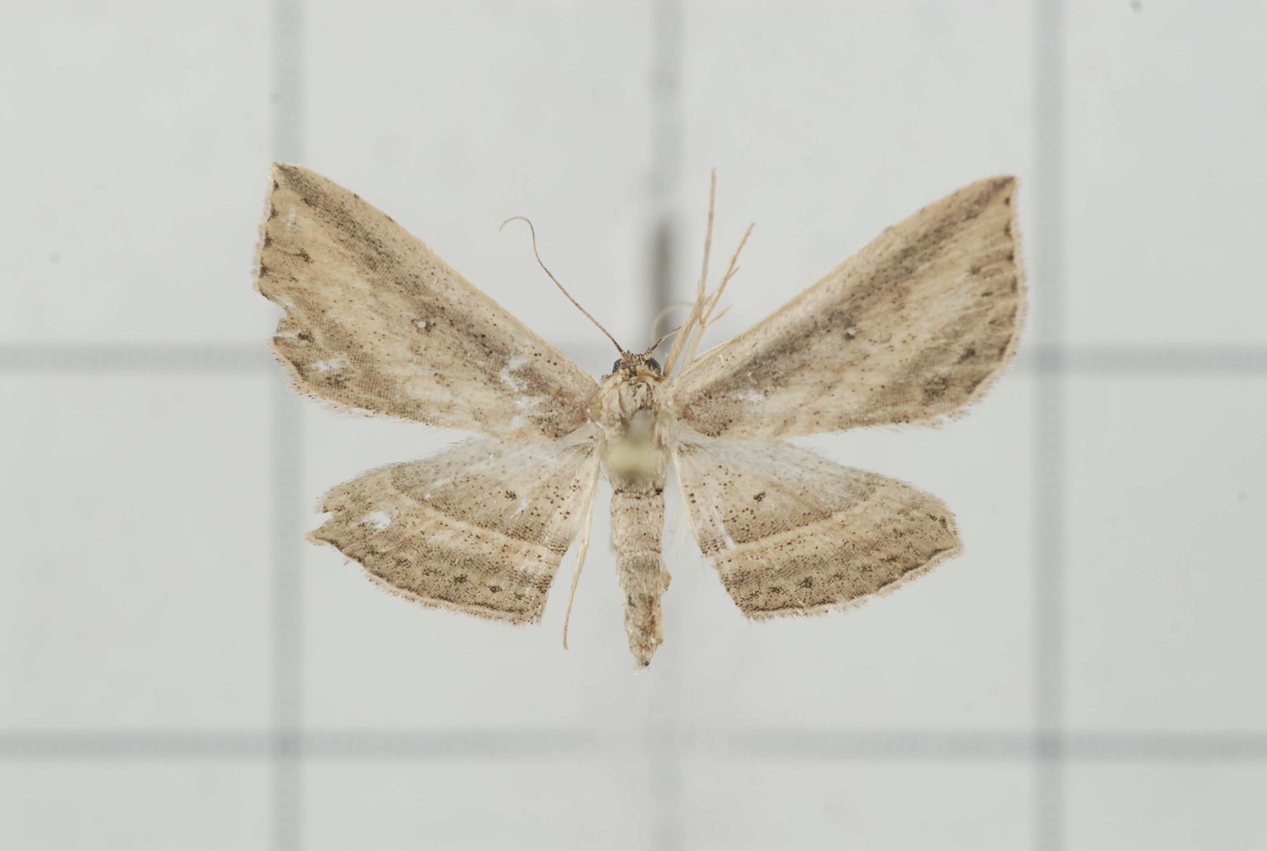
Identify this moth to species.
Hyposada assimilis
